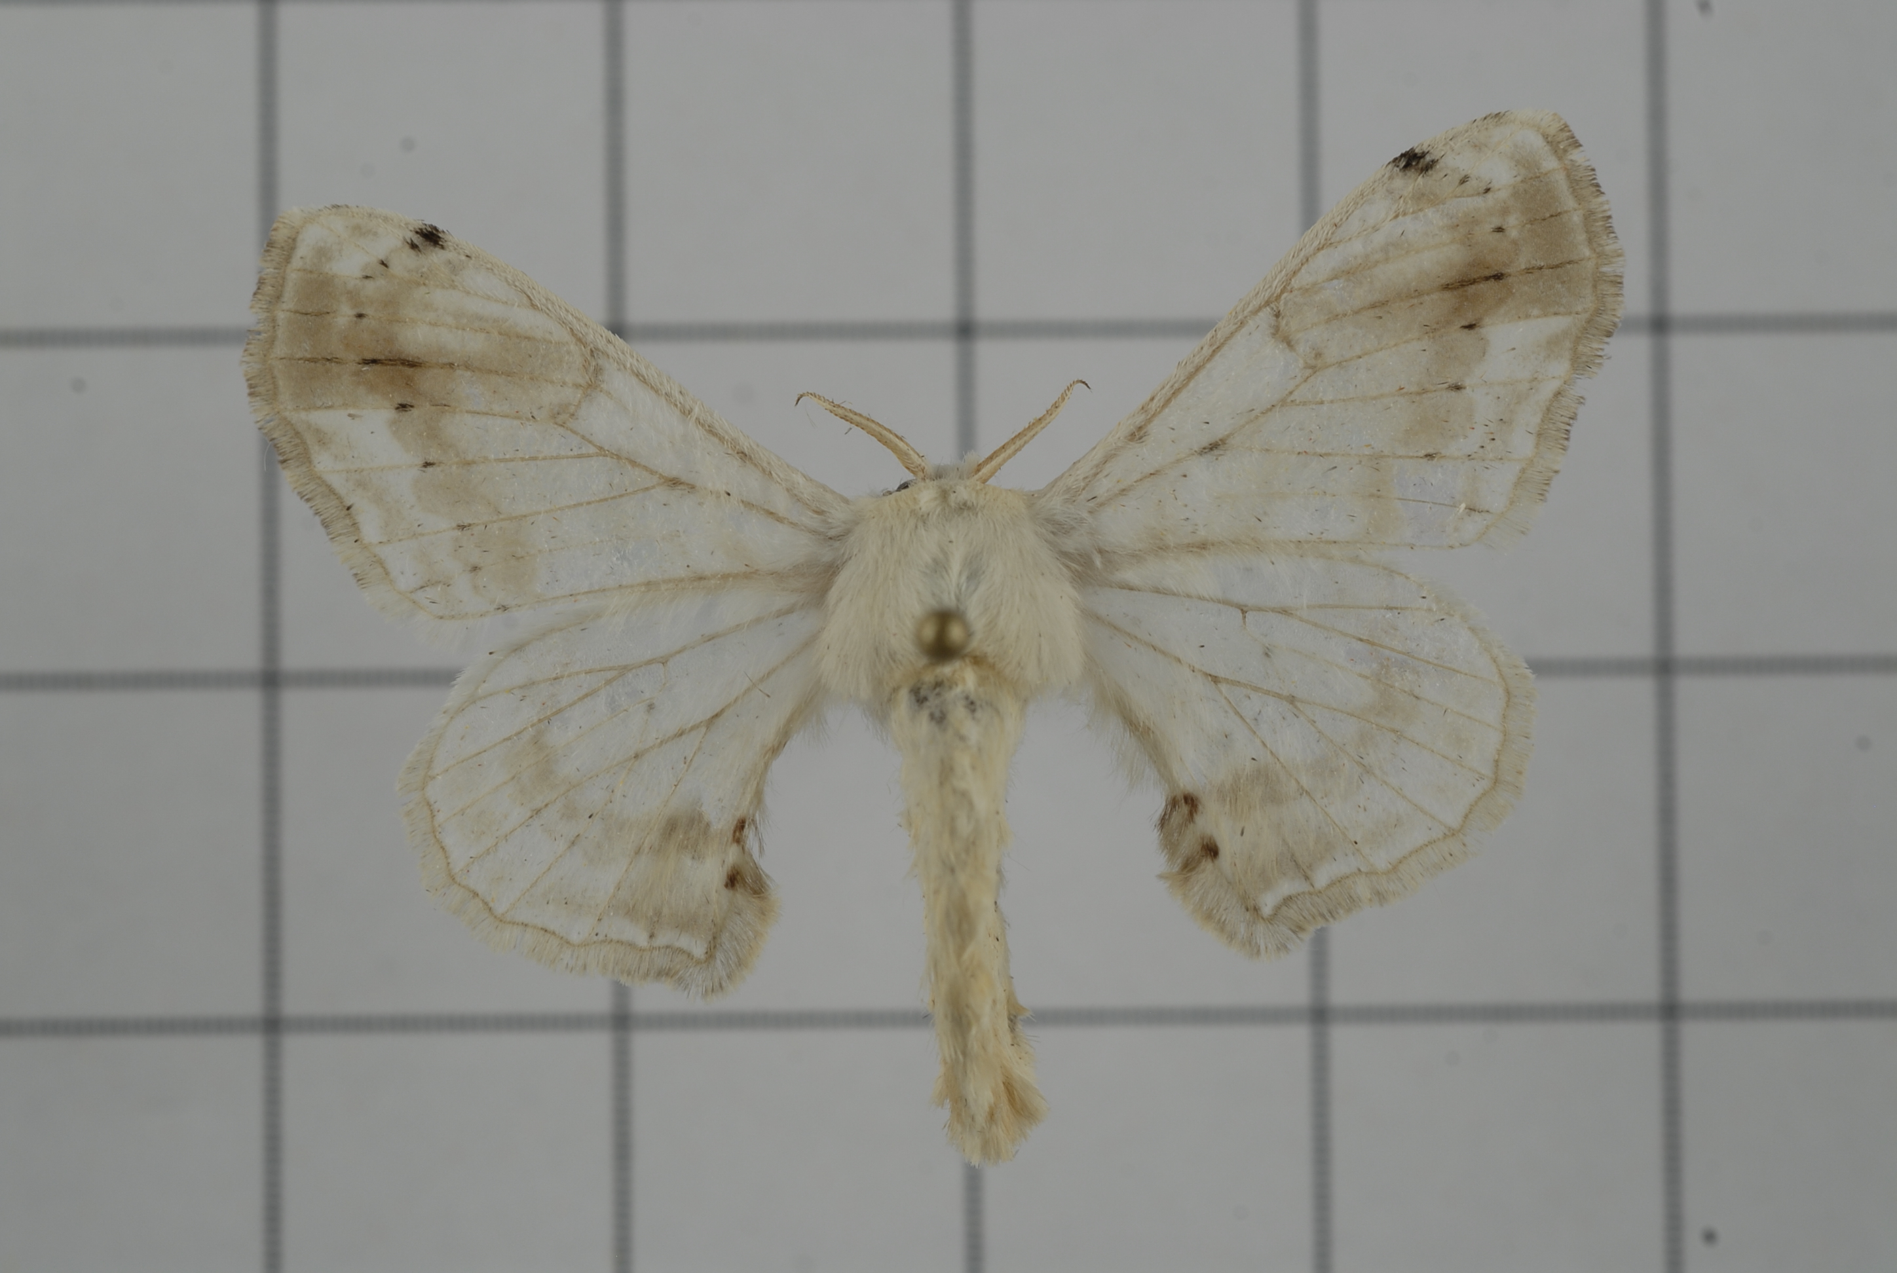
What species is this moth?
Ernolatia moorei
